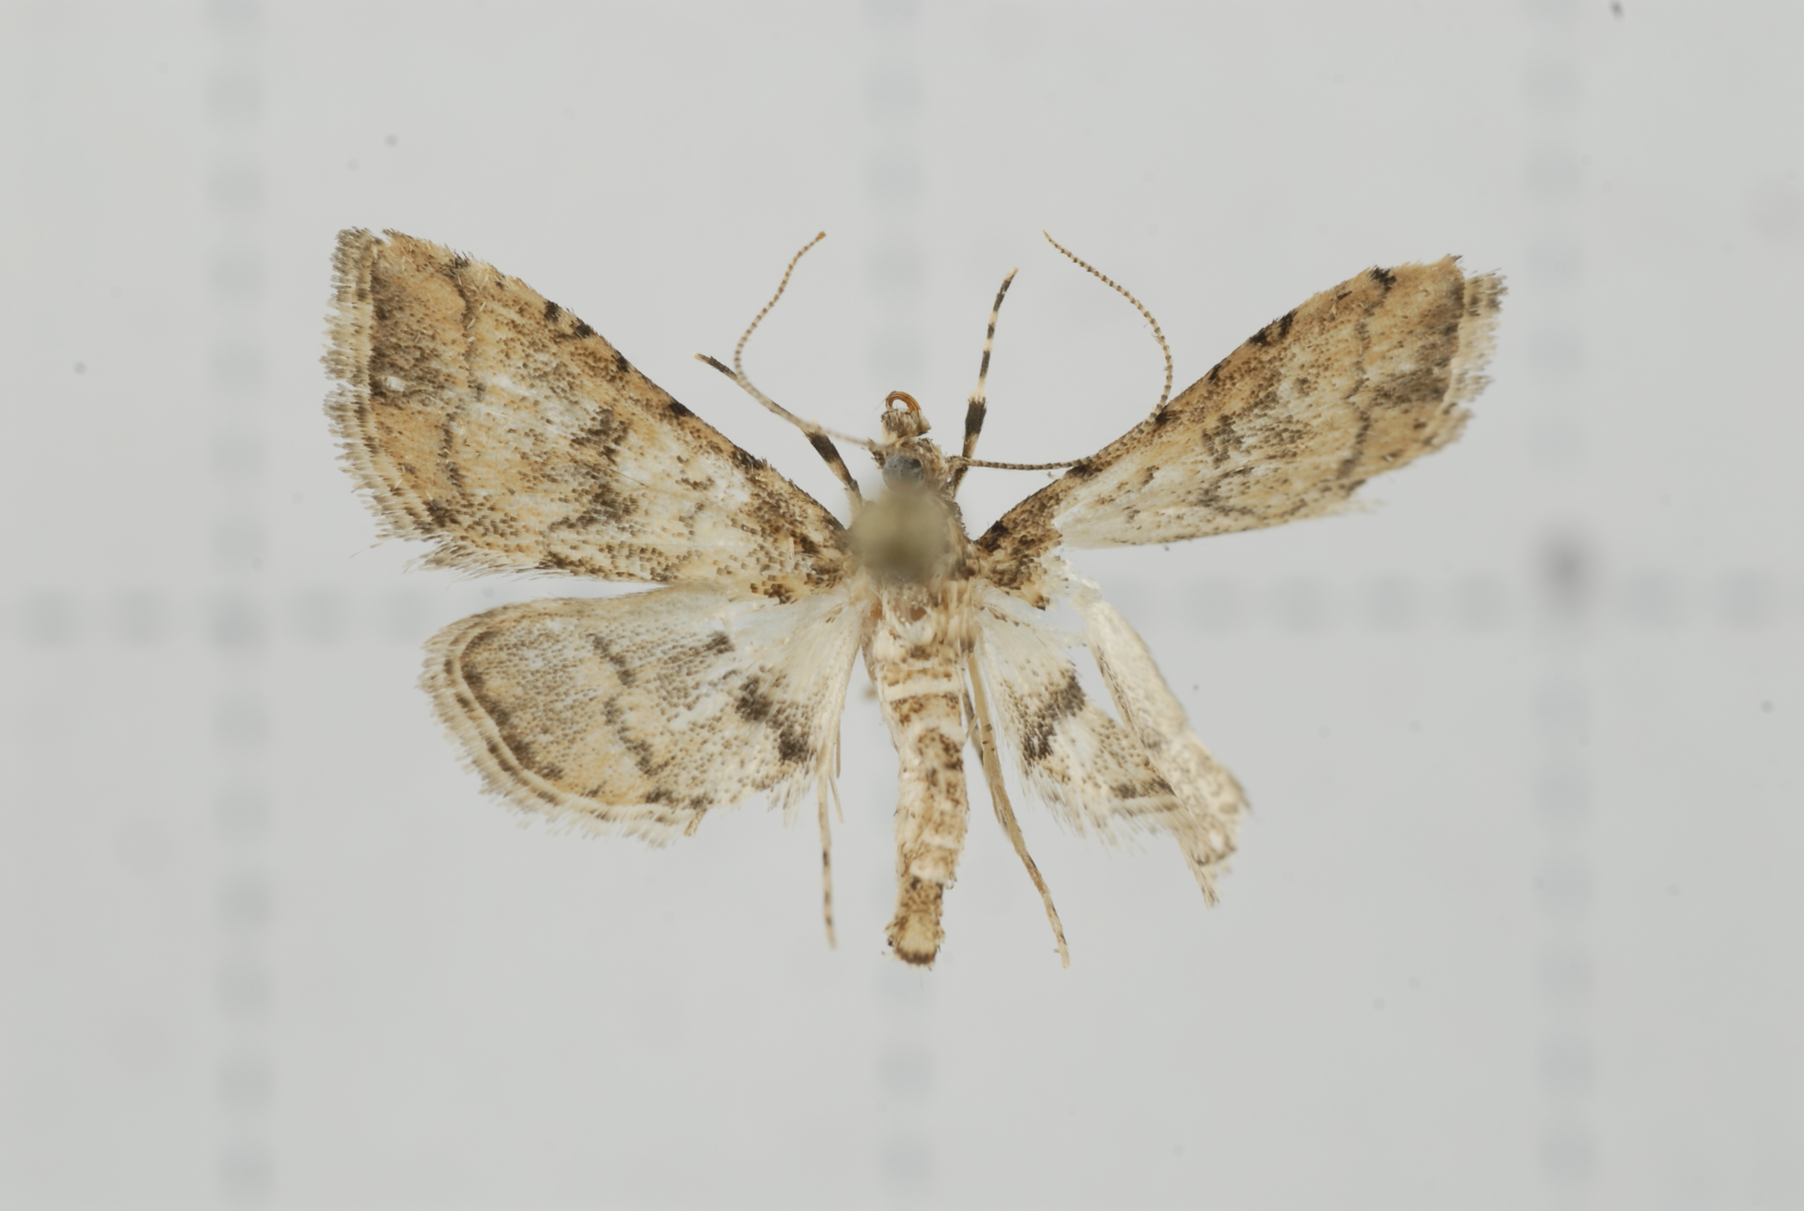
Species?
Lamprosema commixta
